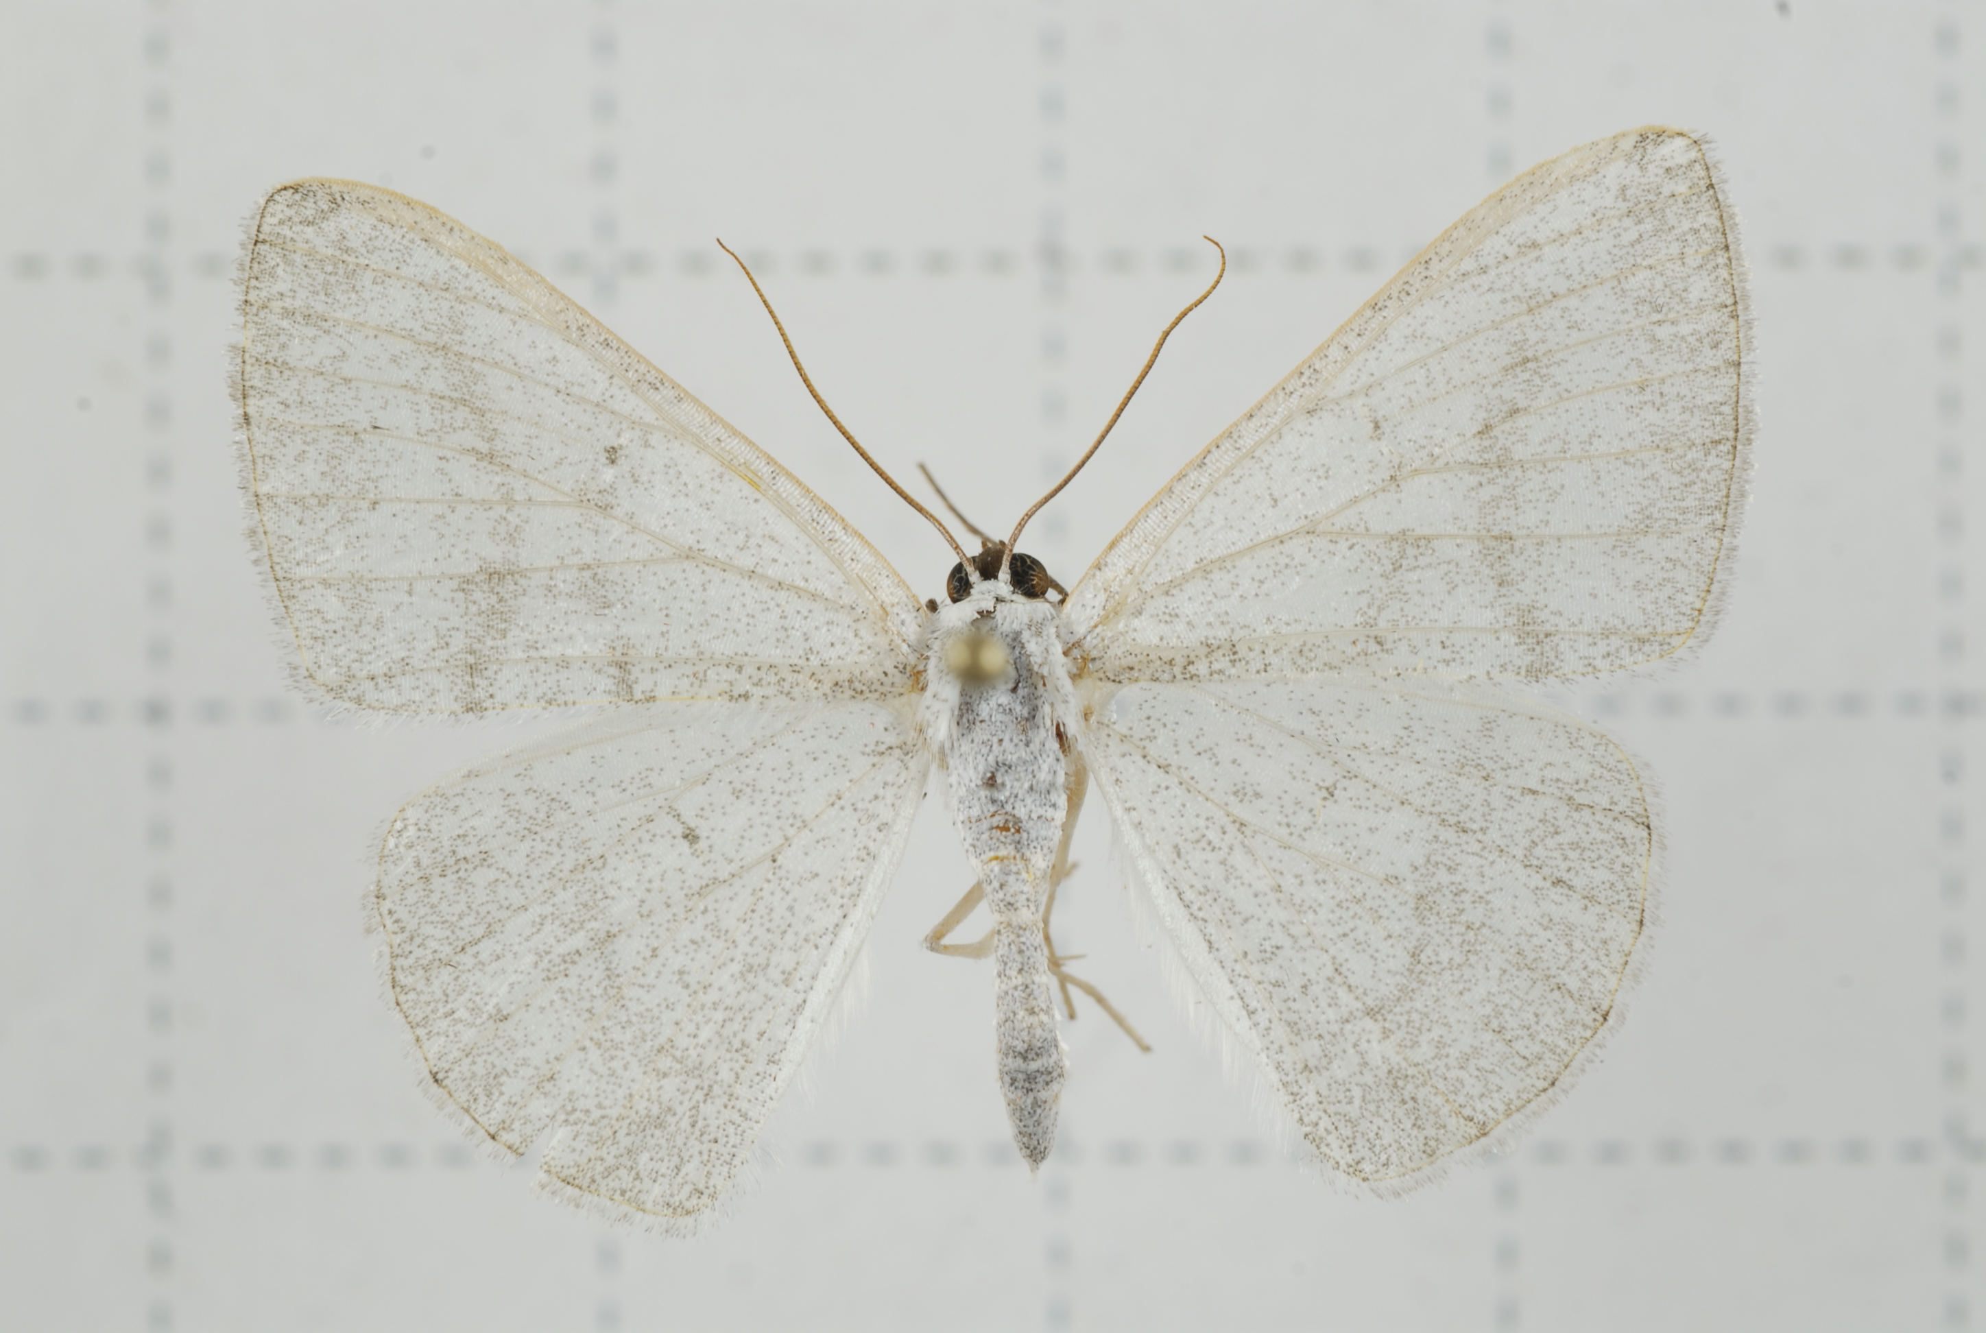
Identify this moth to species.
Lomographa platyleucata marginata
